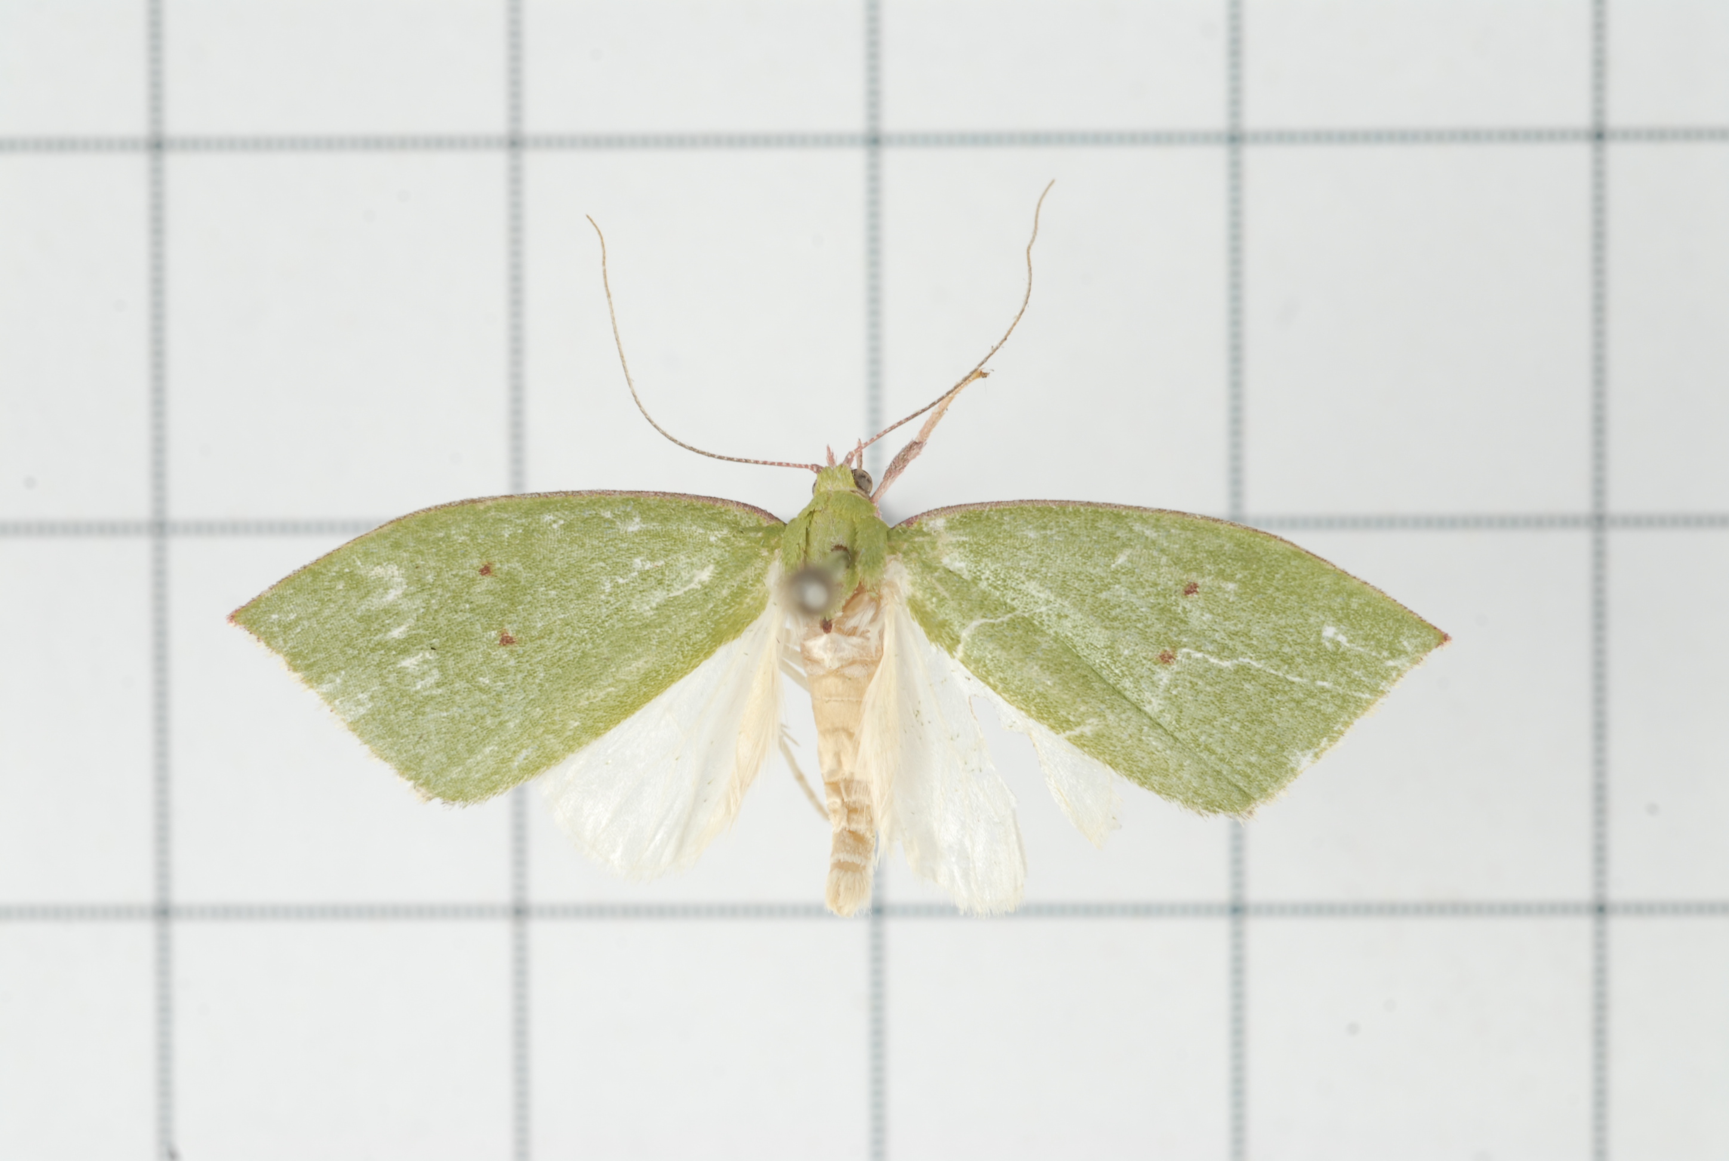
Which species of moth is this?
Tyana falcata
